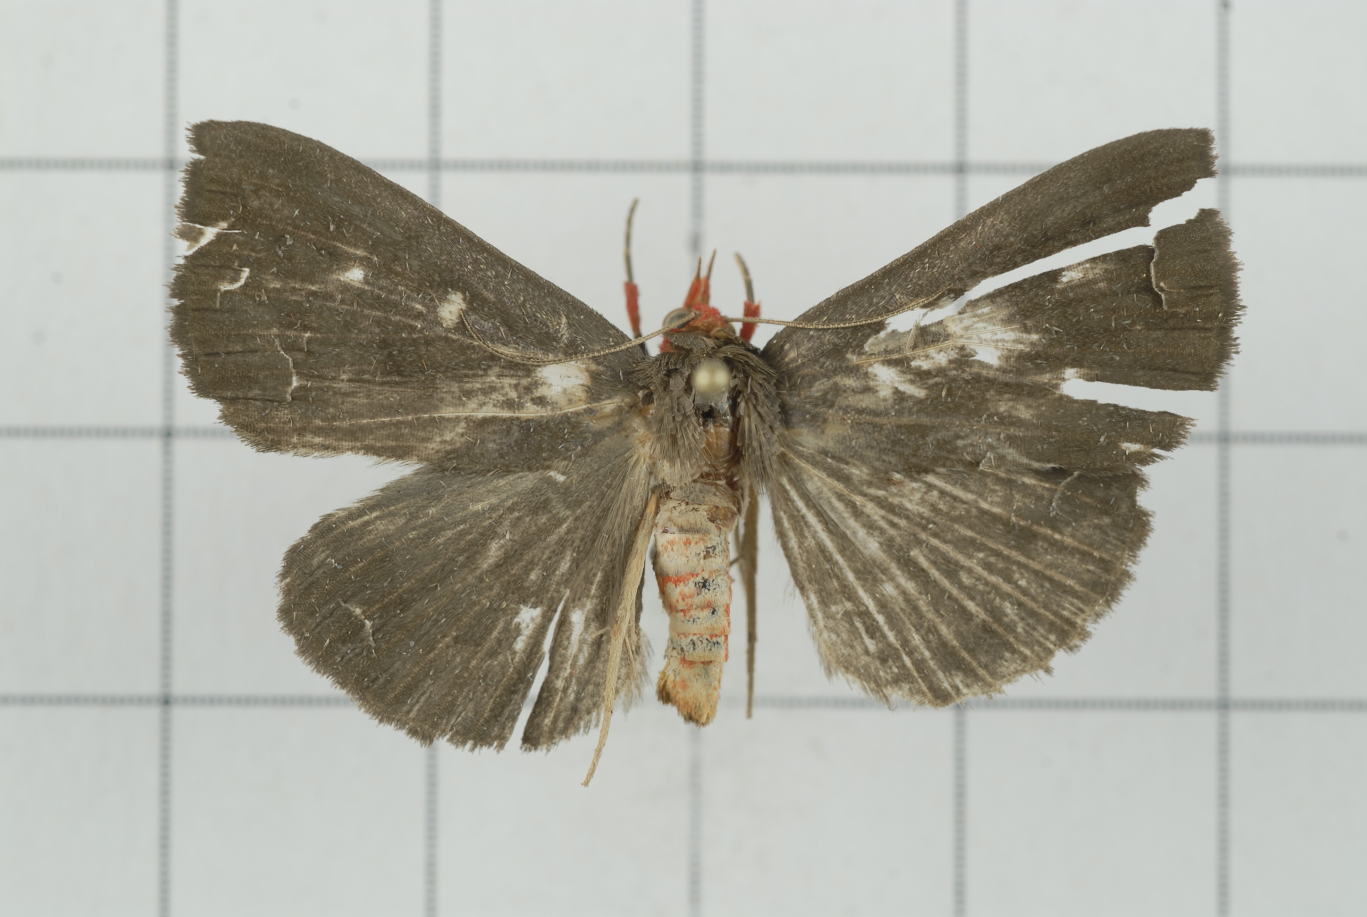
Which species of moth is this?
Calesia dasypterus
